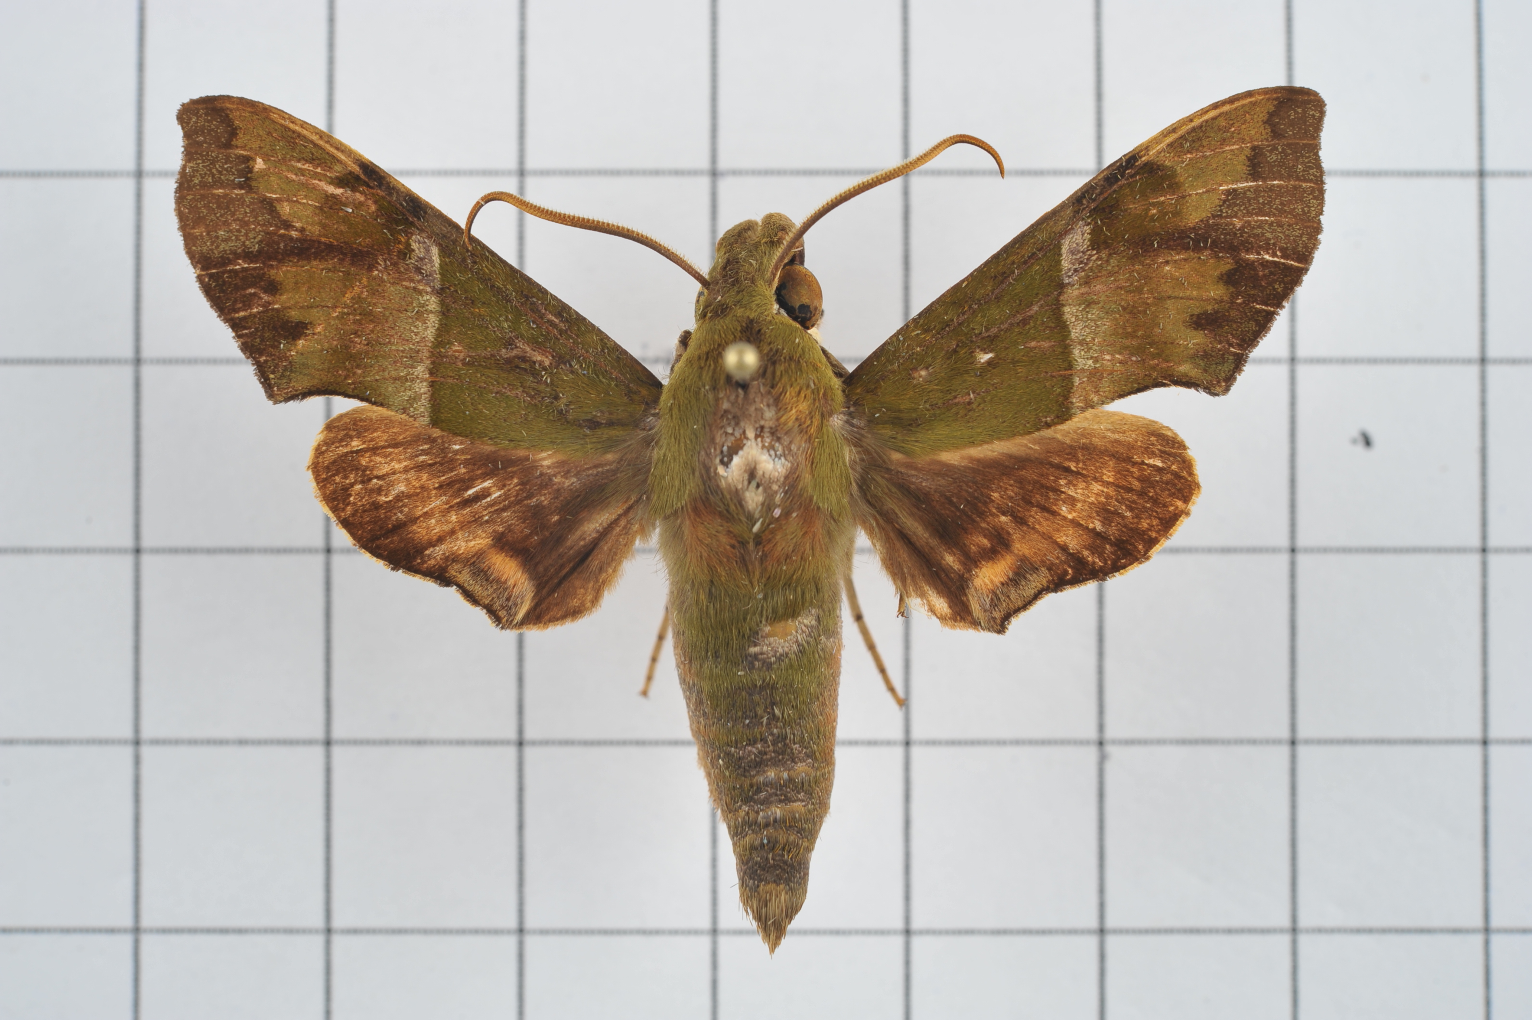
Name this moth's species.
Angonyx testacea
